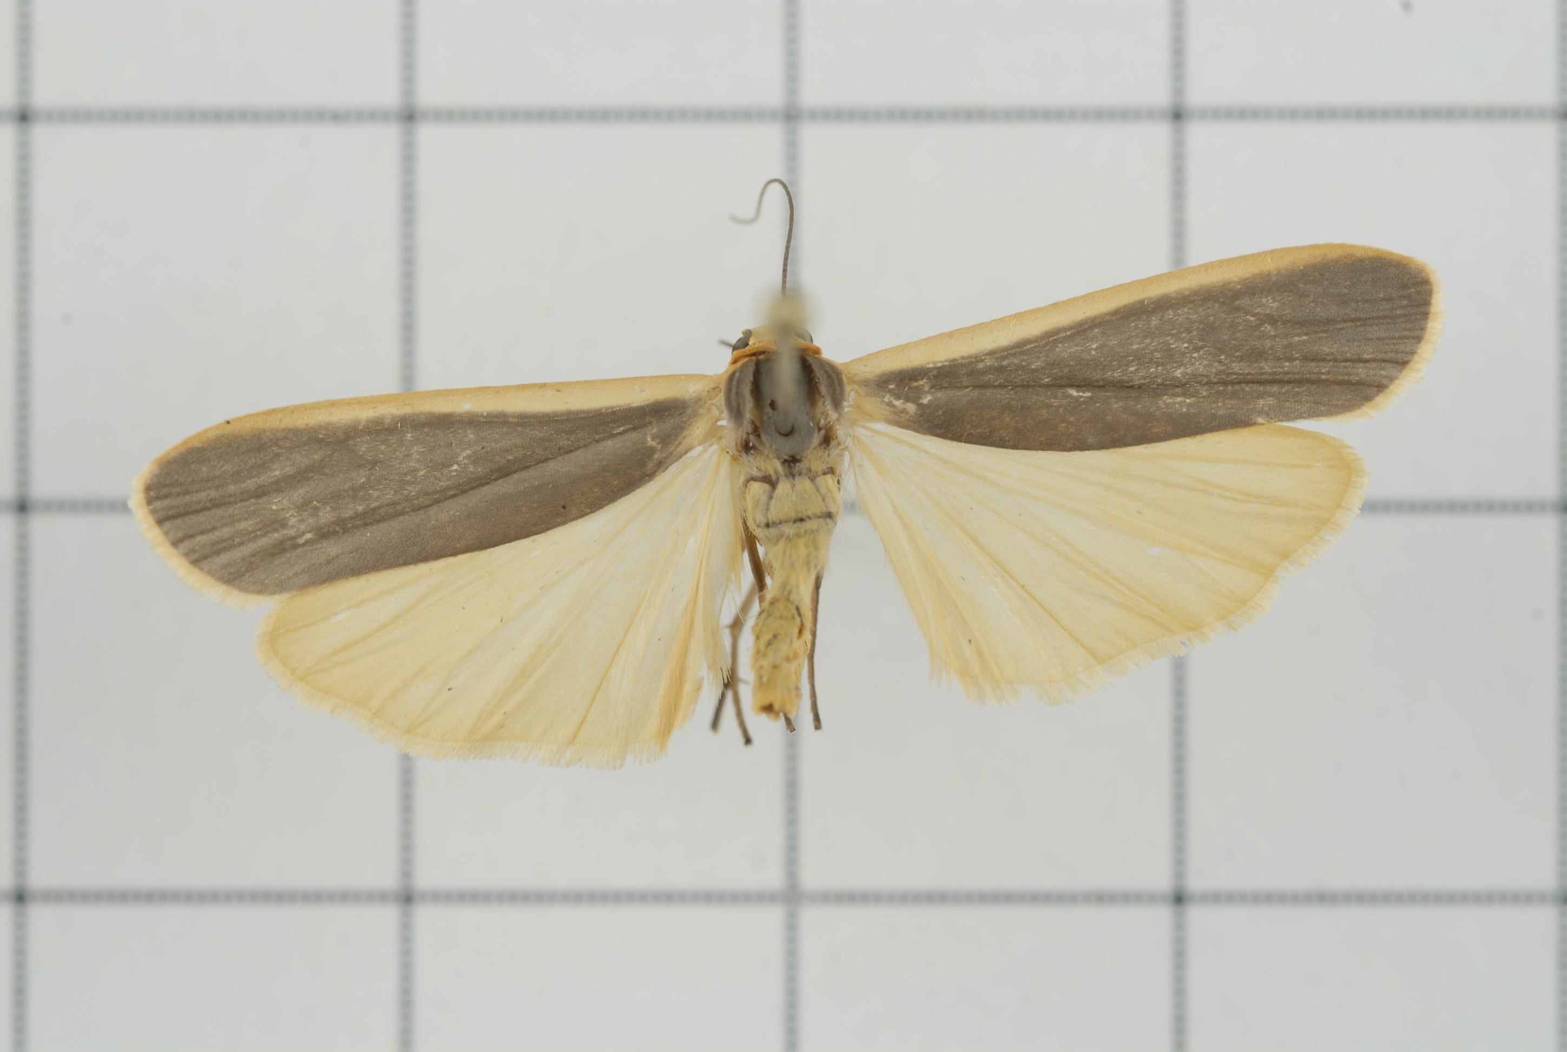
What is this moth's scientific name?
Brunia antica
